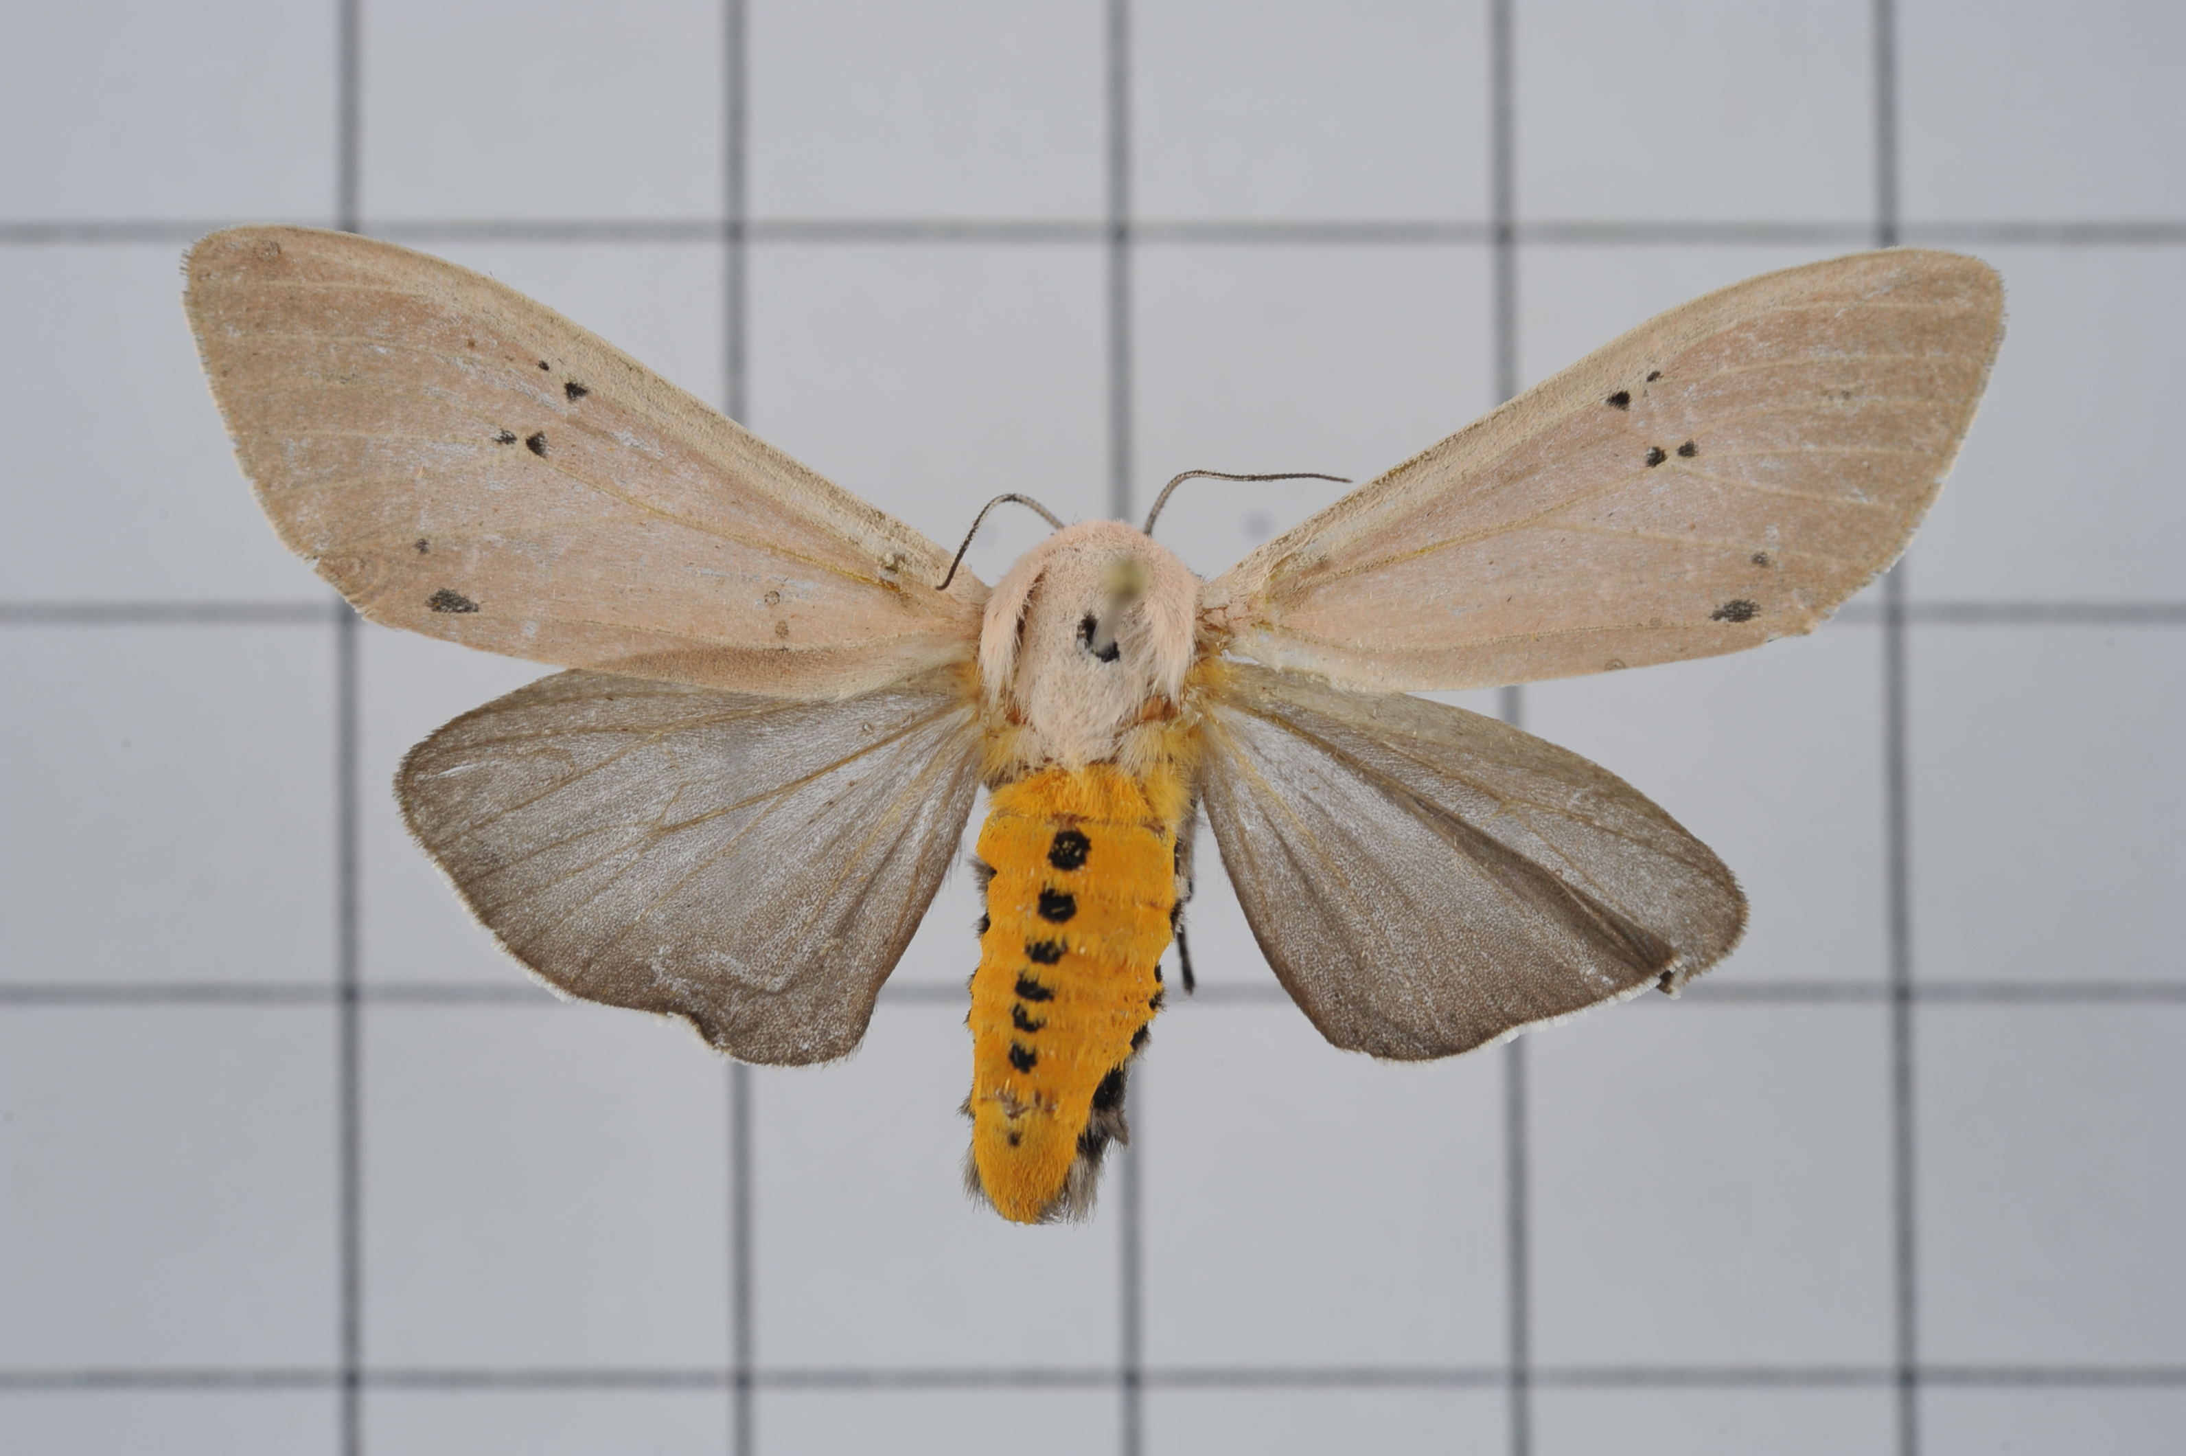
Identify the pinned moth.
Creatonotos transiens koni
